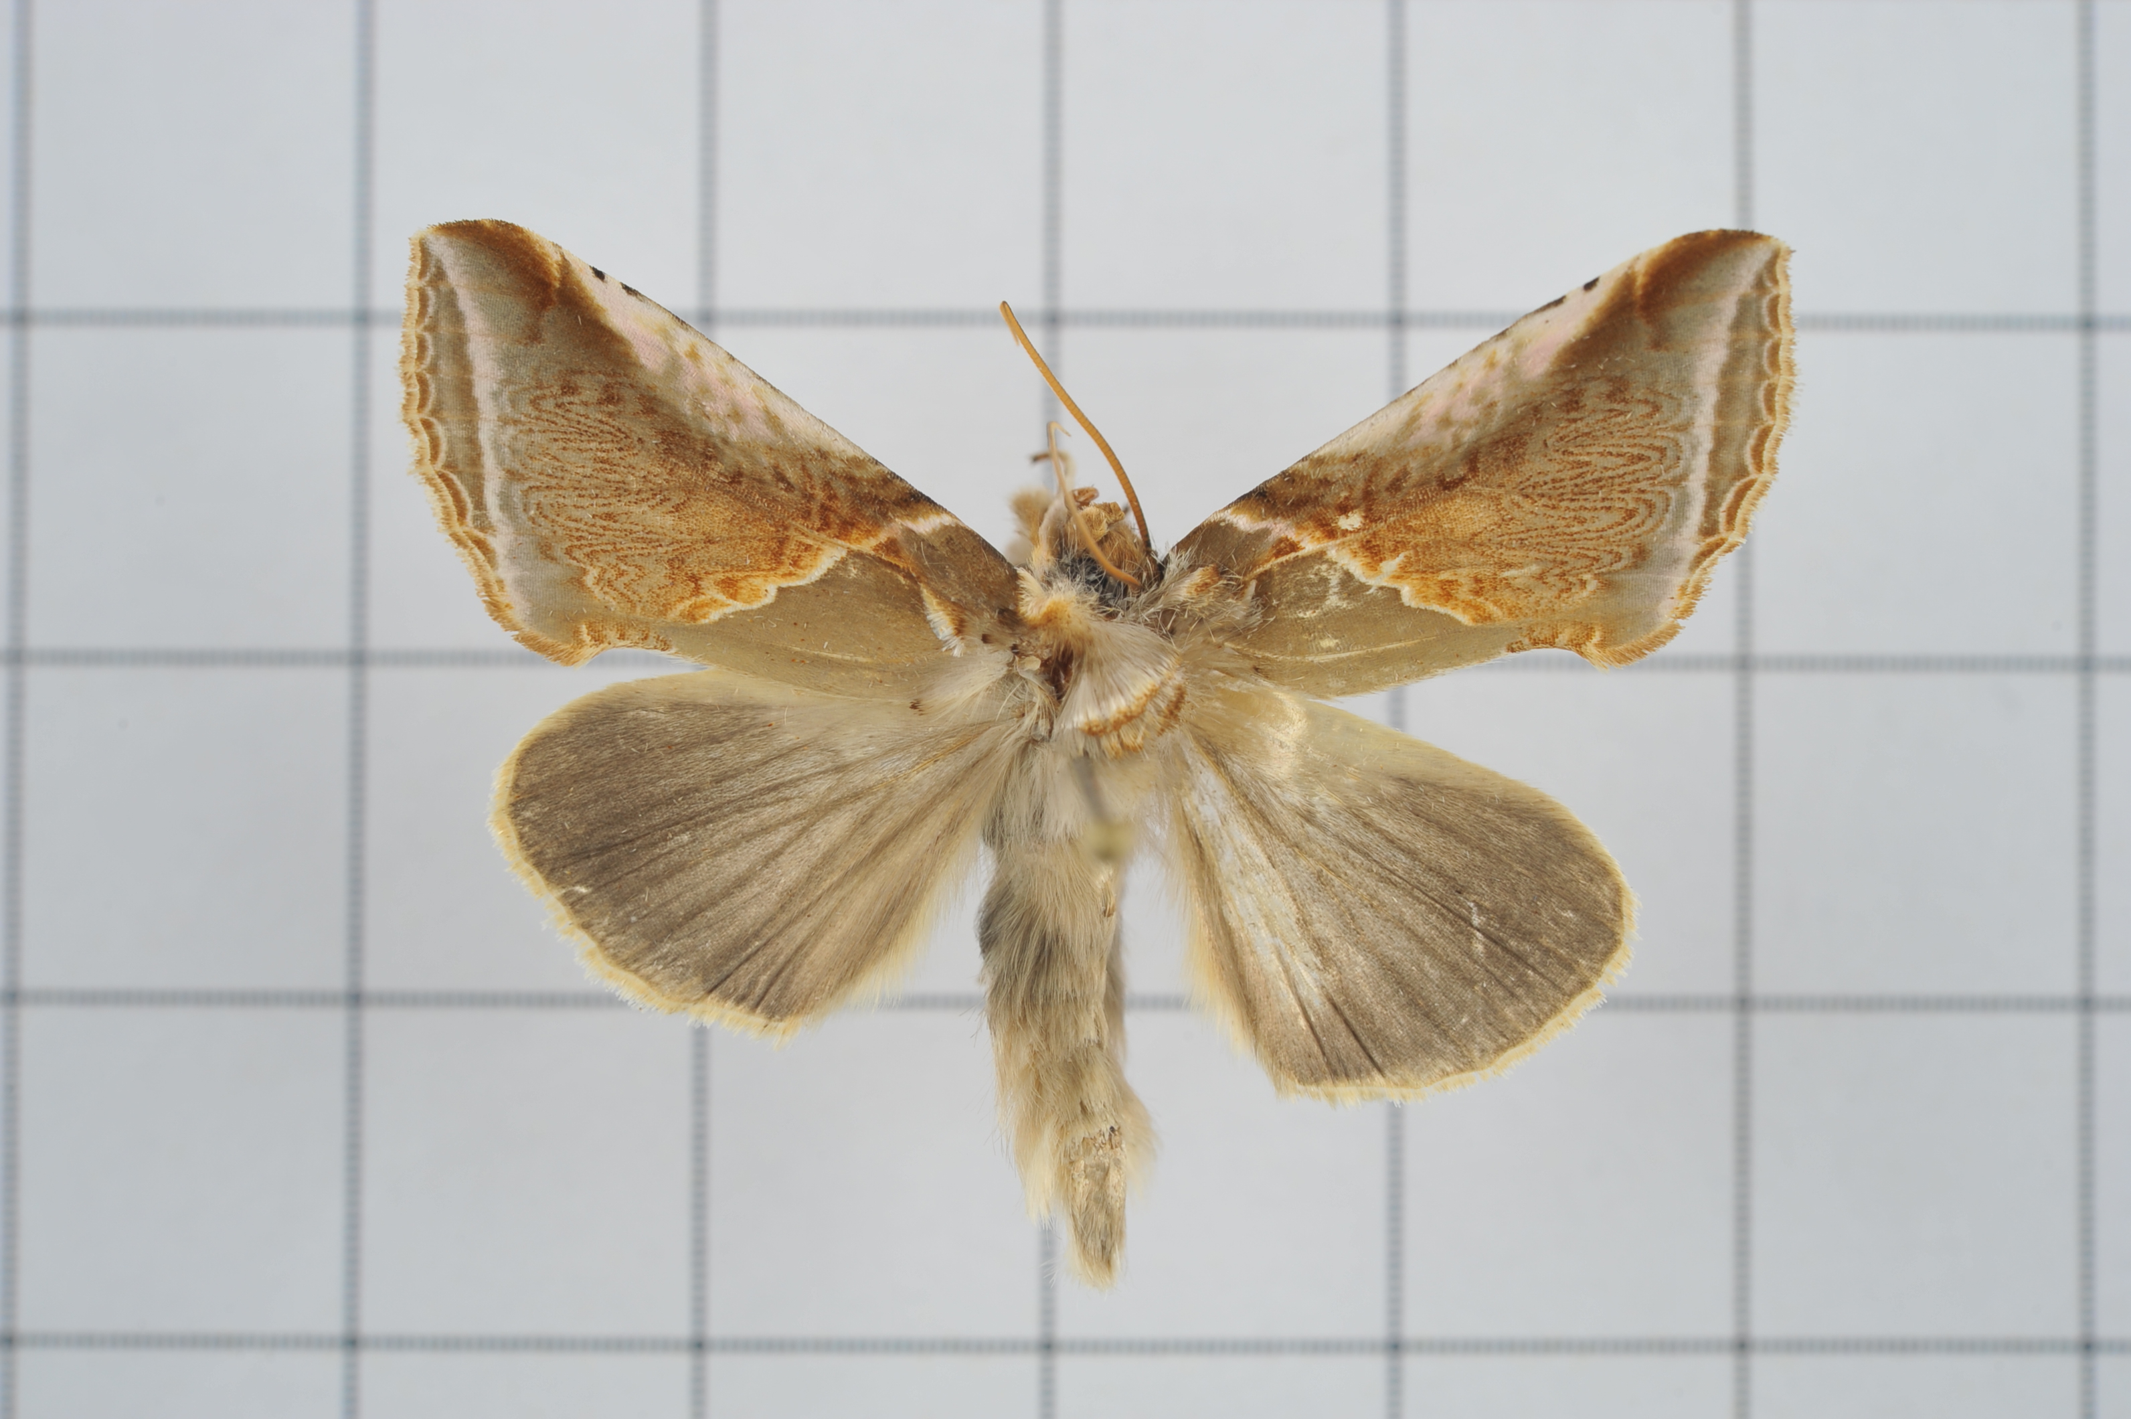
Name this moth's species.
Habrosyne indica formosana
